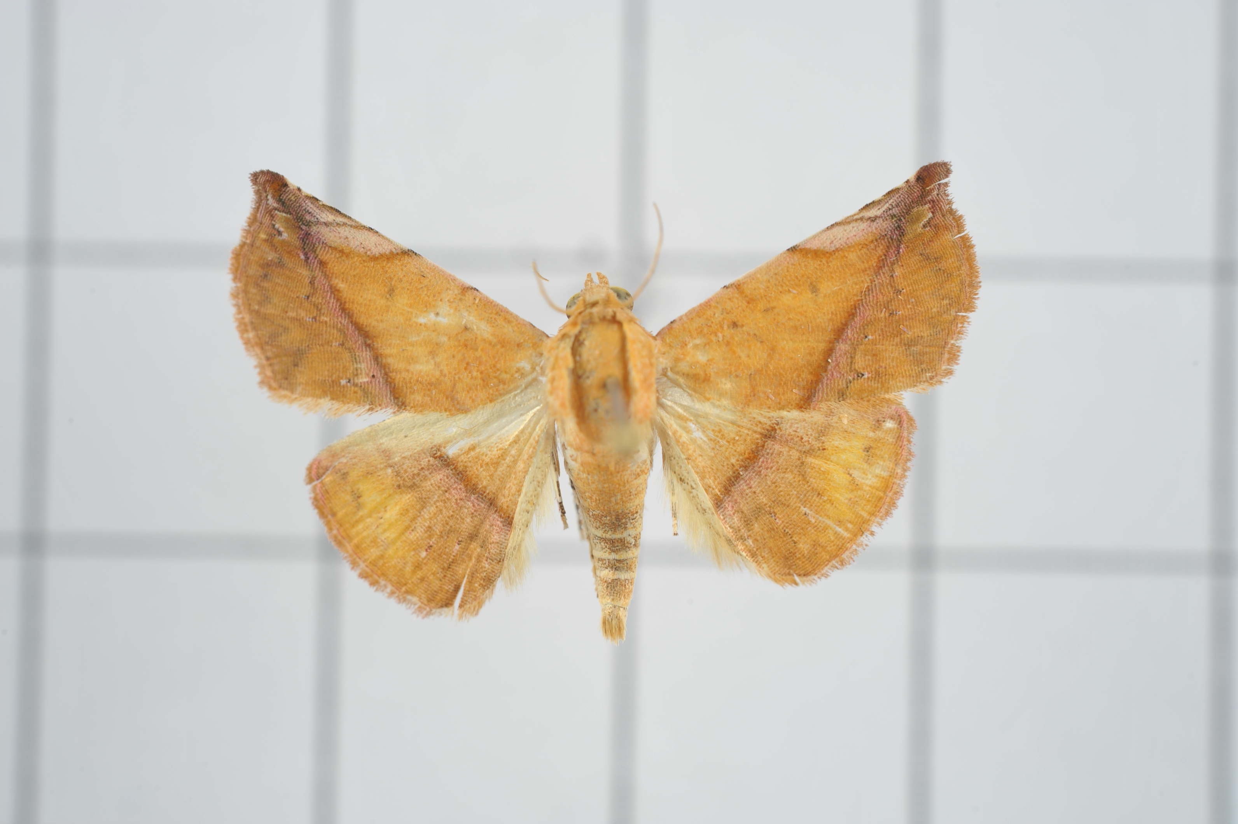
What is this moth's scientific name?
Eublemma quadrapex
